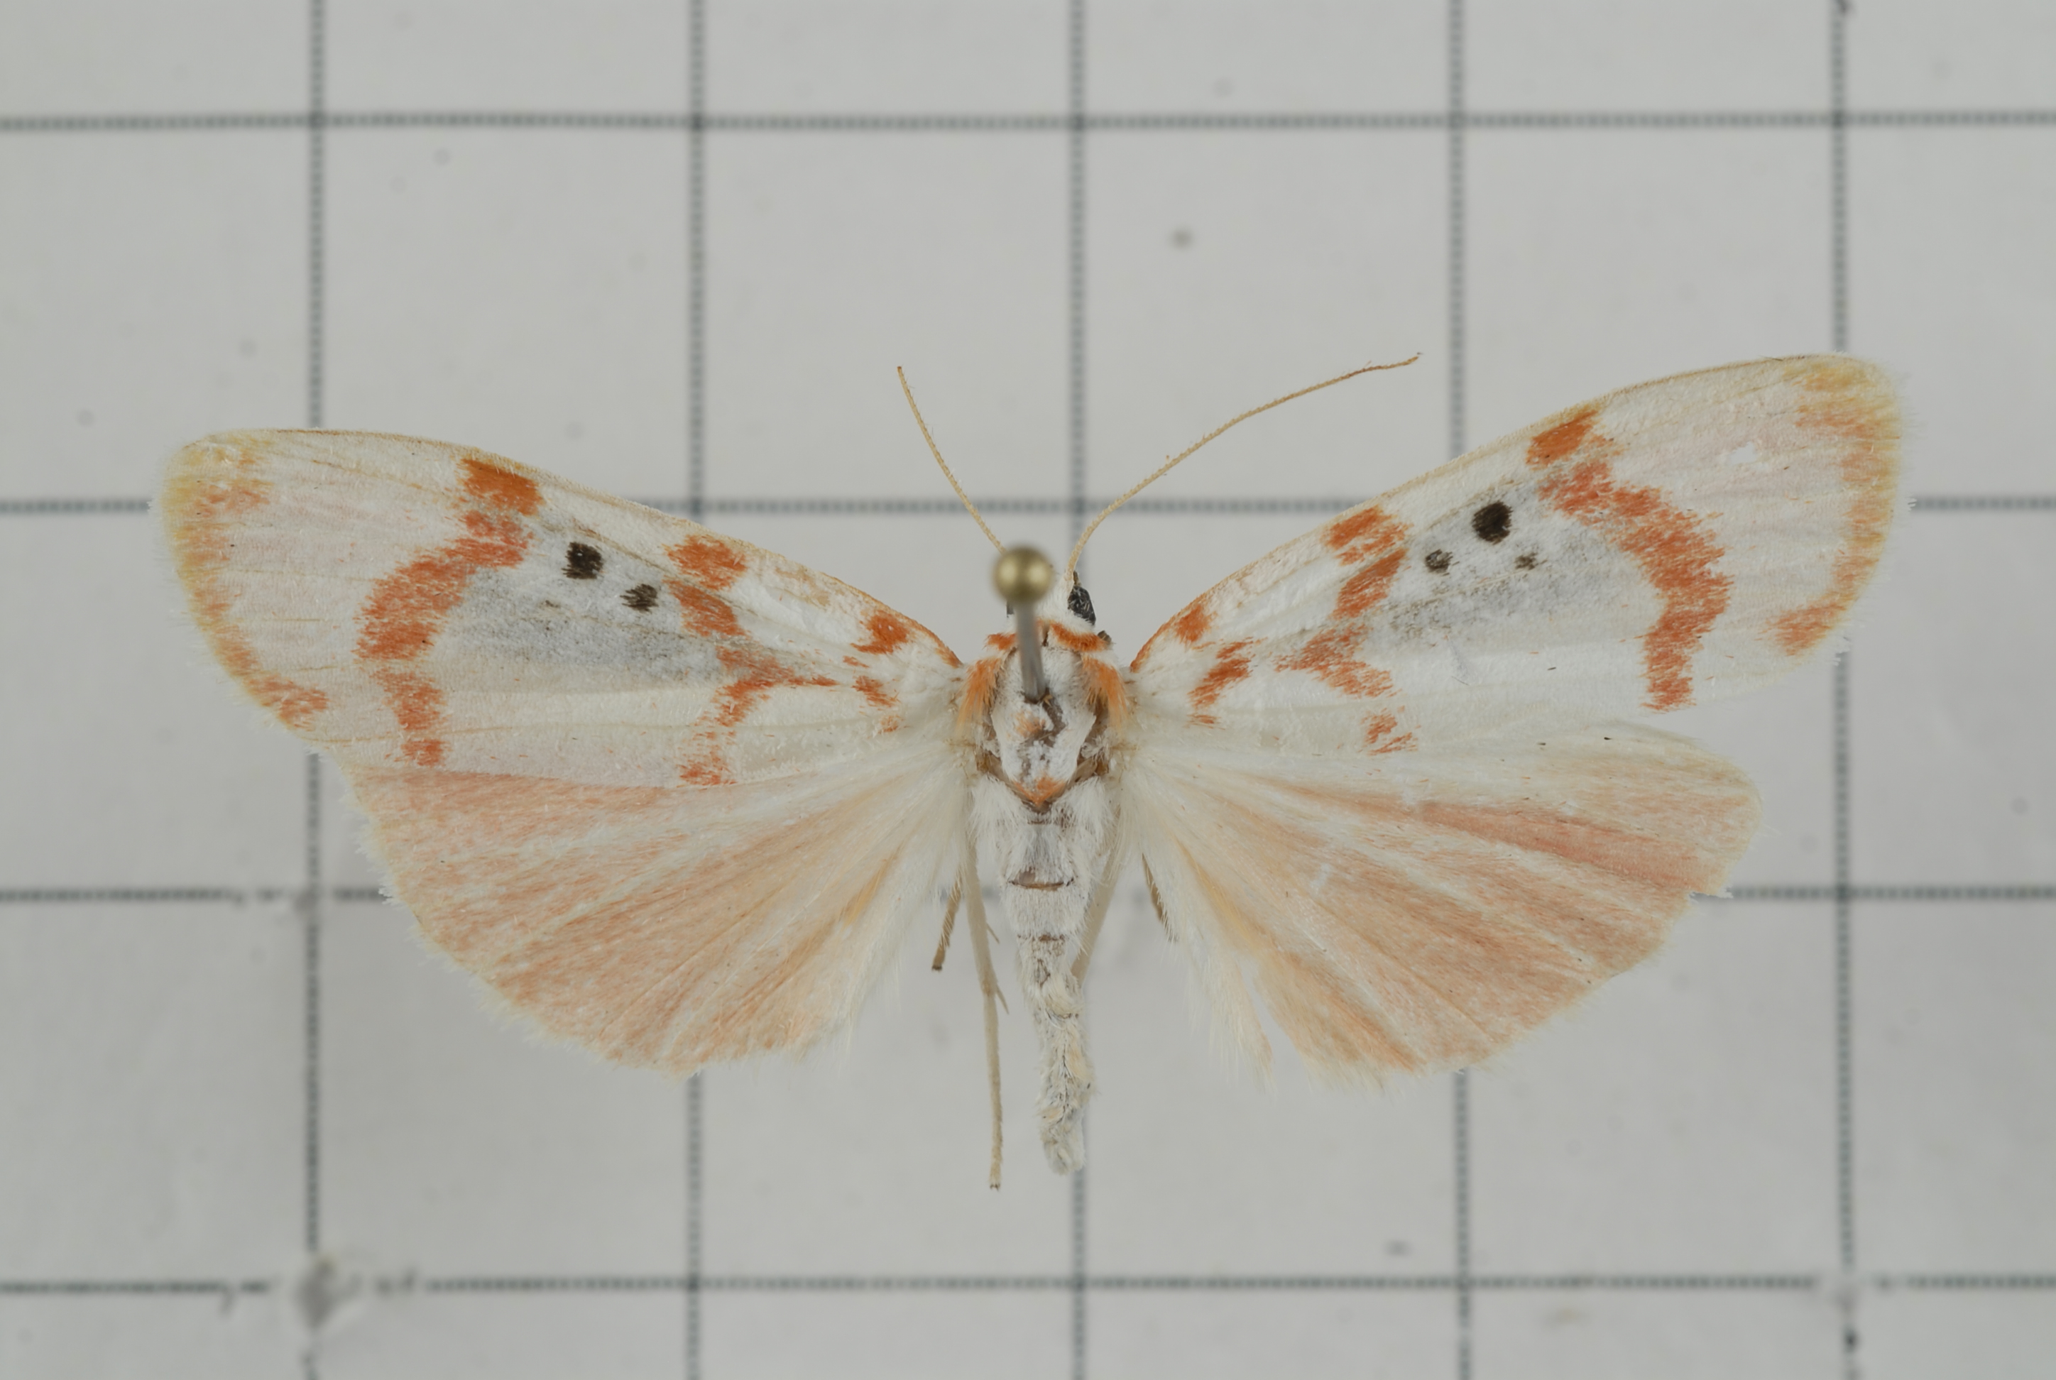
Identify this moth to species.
Cyana formosana
